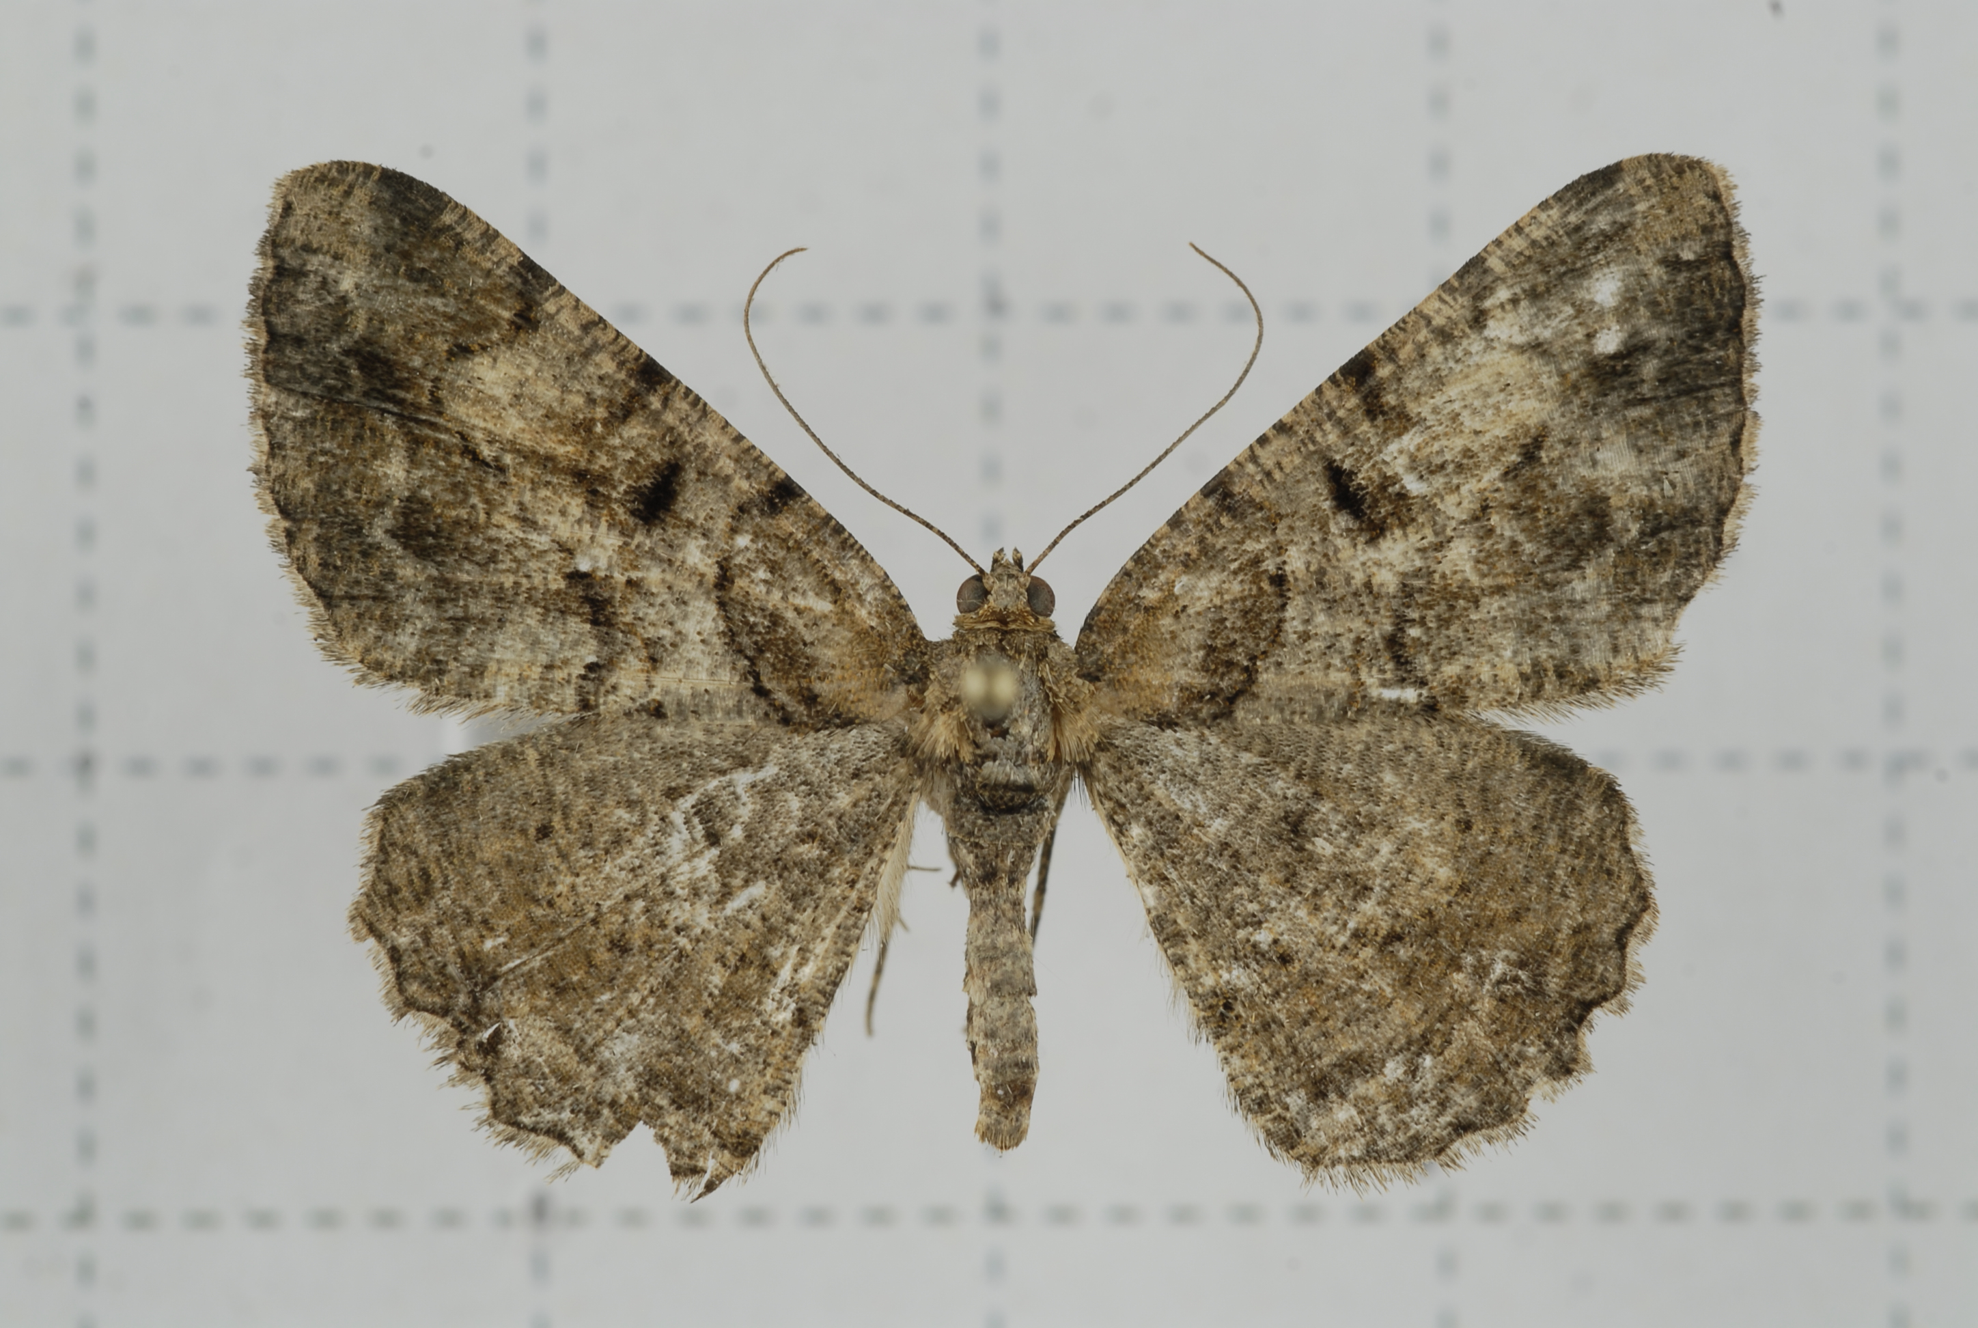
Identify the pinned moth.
Psilalcis pulveraria
